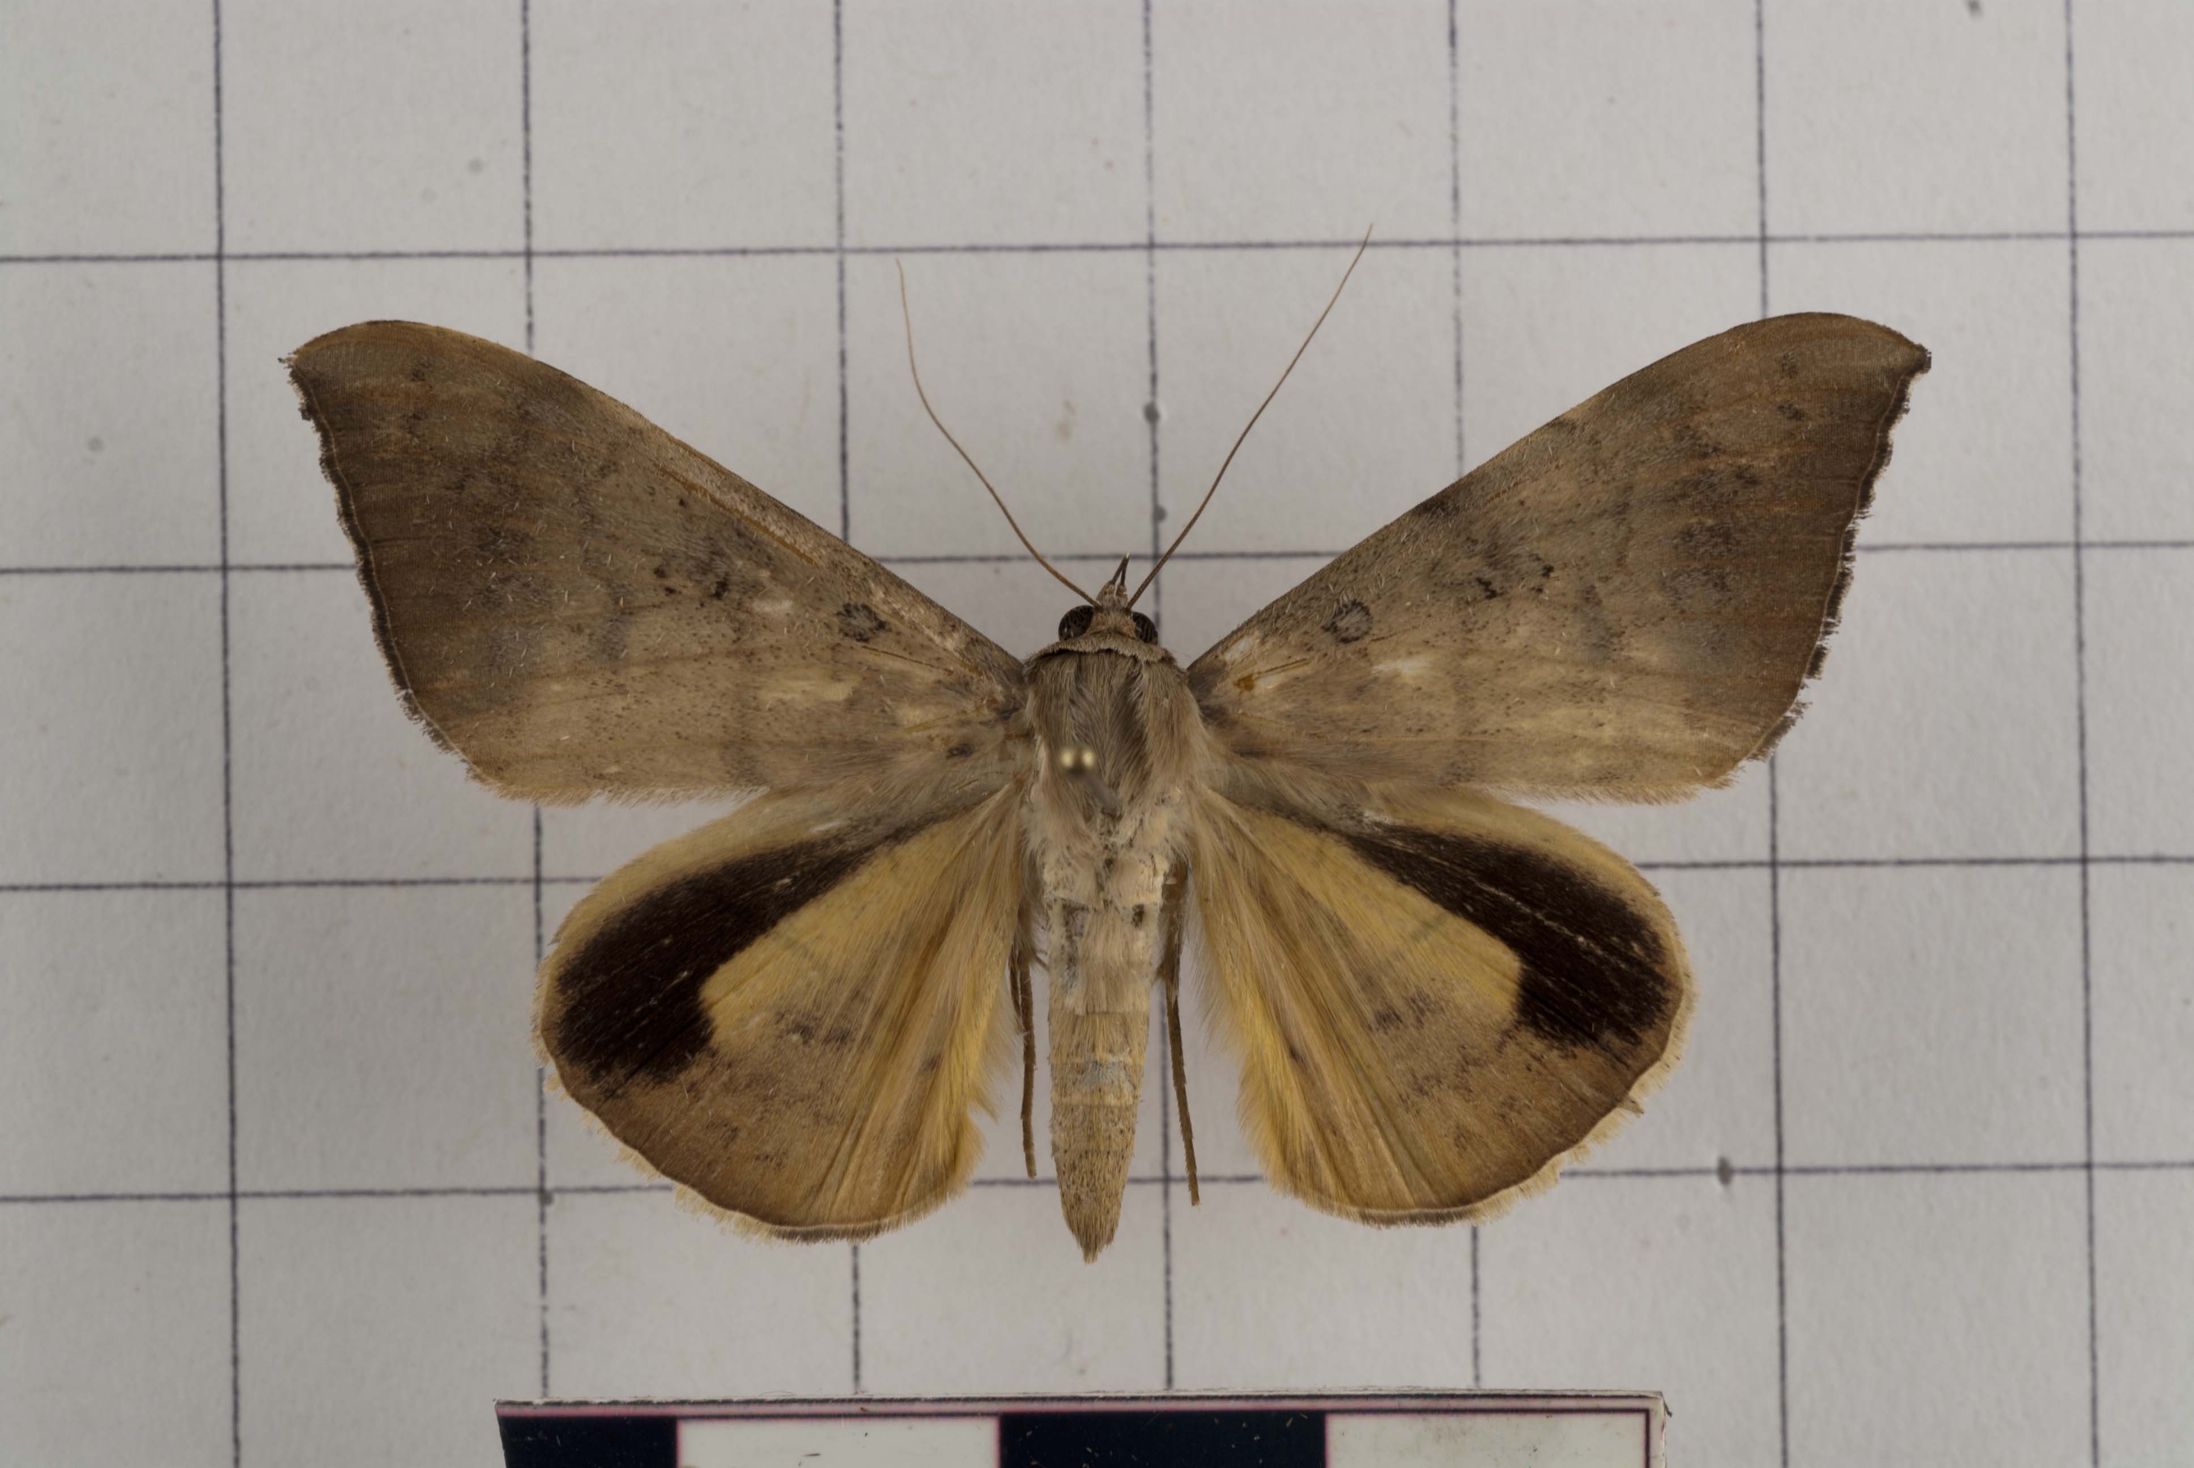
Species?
Oxyodes scrobiculata
